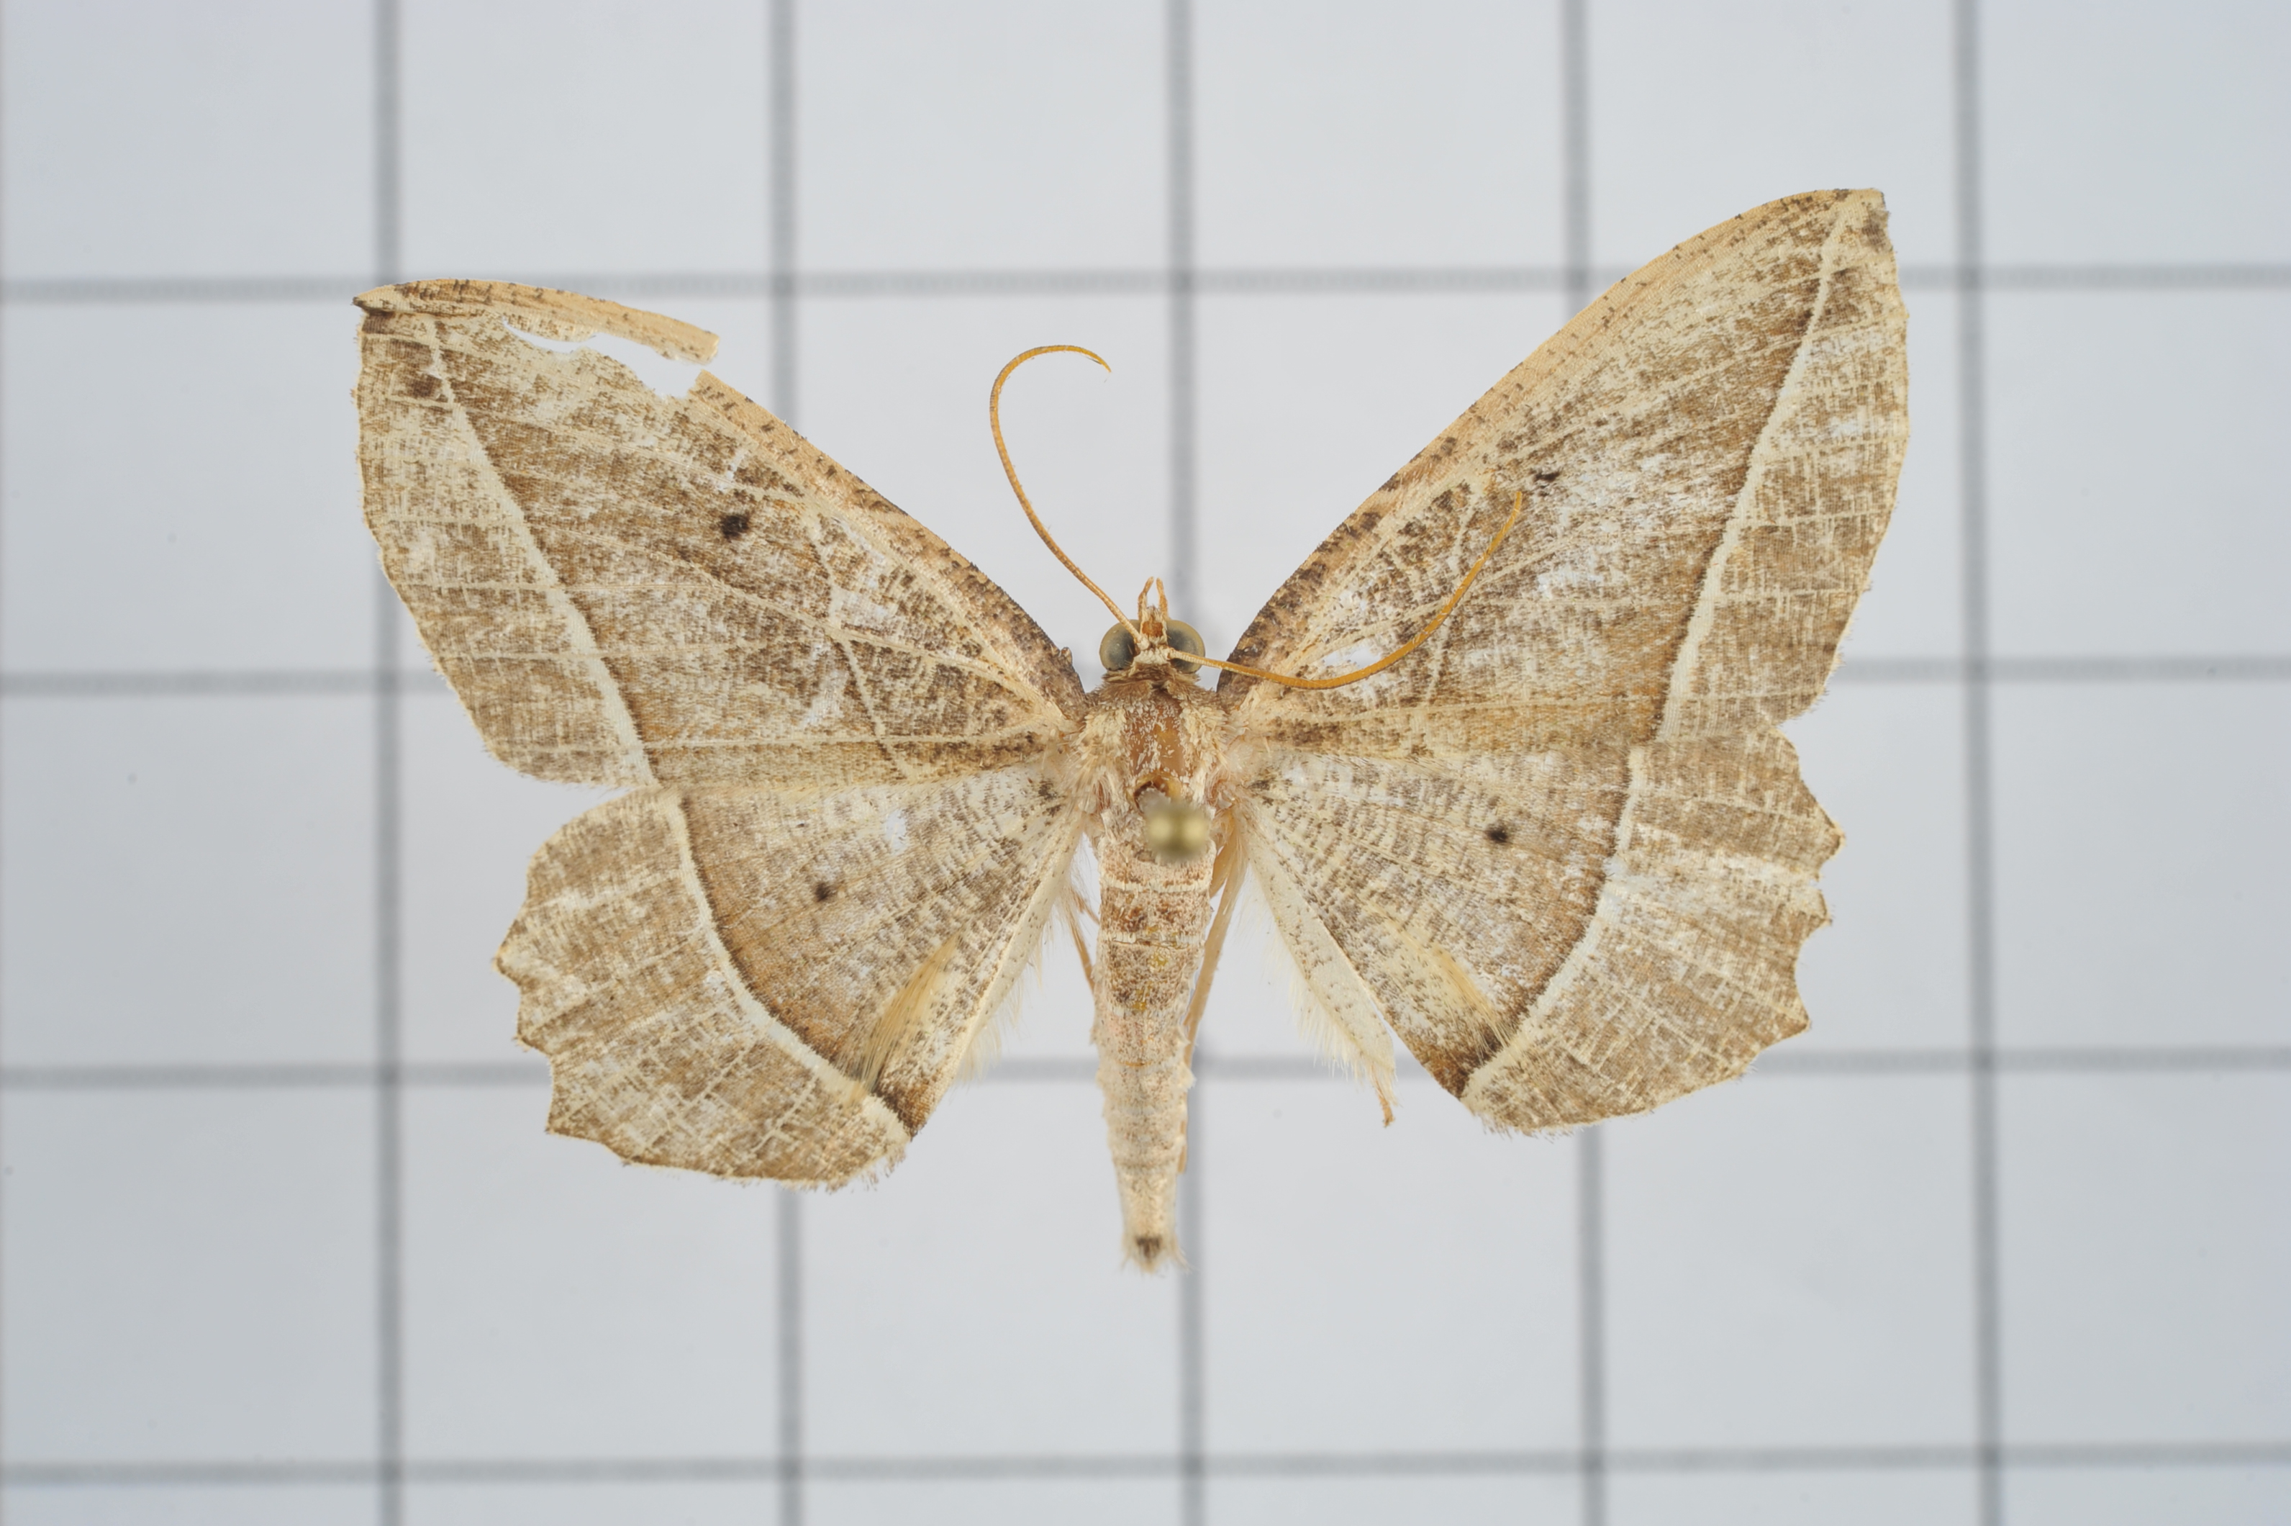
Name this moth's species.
Rhynchobapta eburnivena
